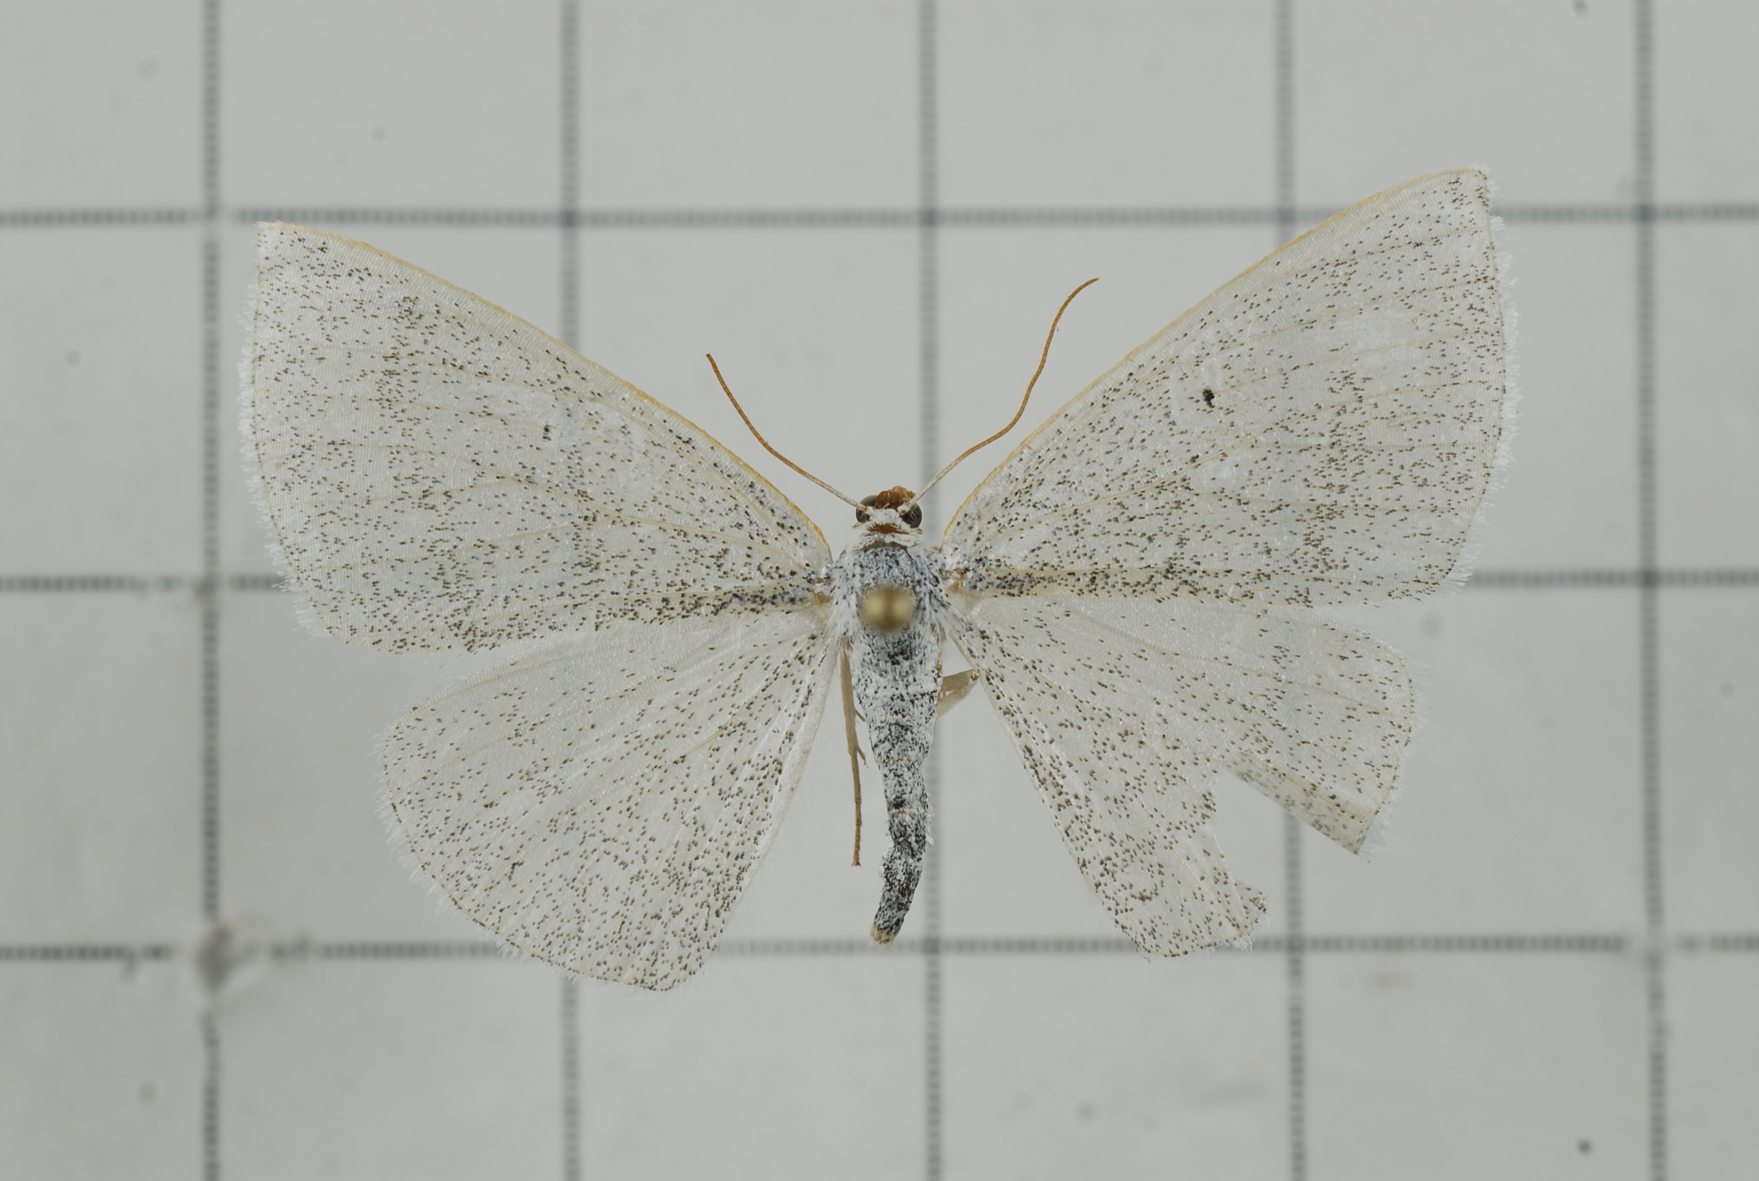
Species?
Lomographa margarita
